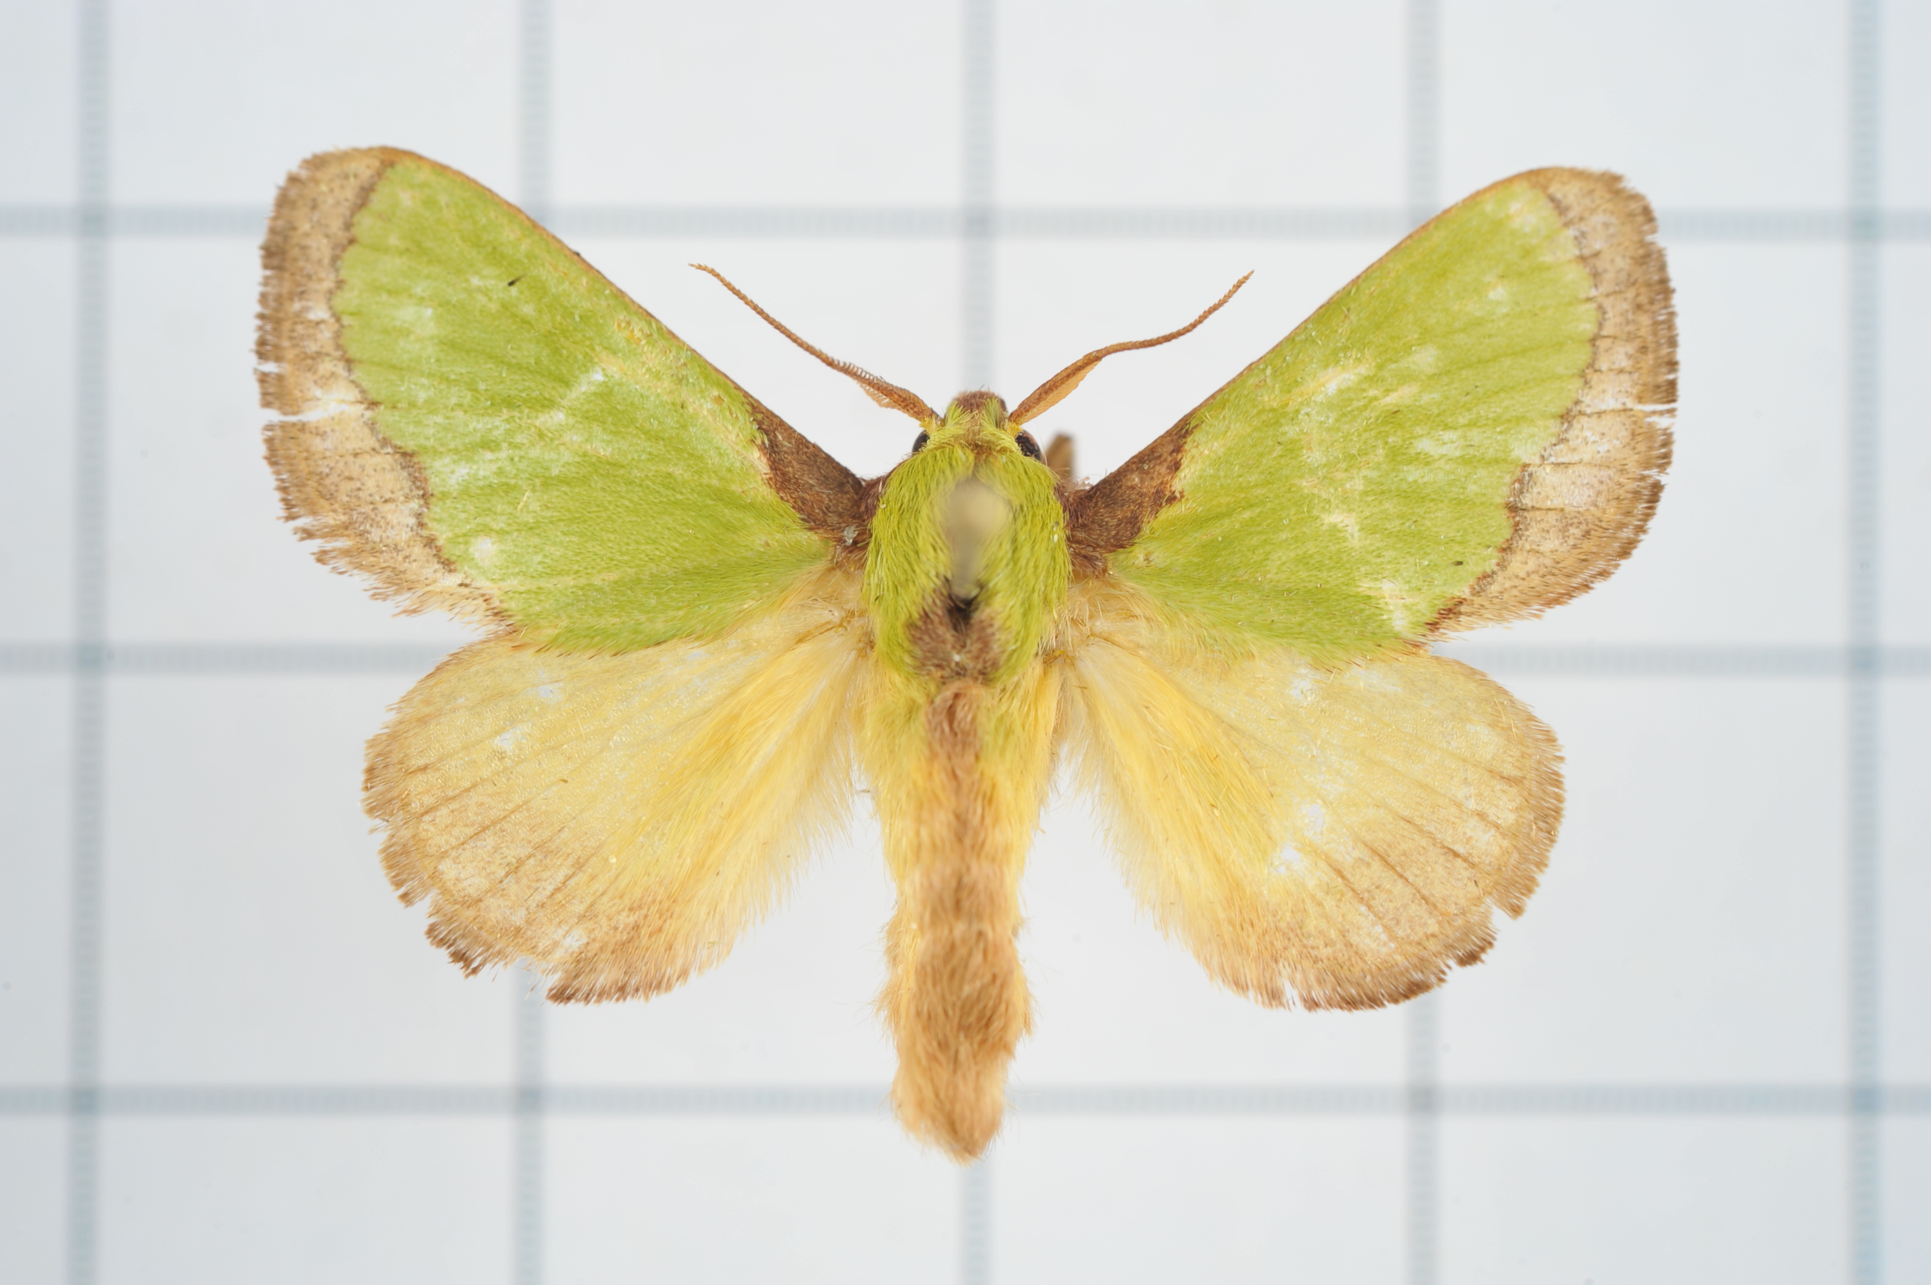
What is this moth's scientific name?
Parasa shirakii
